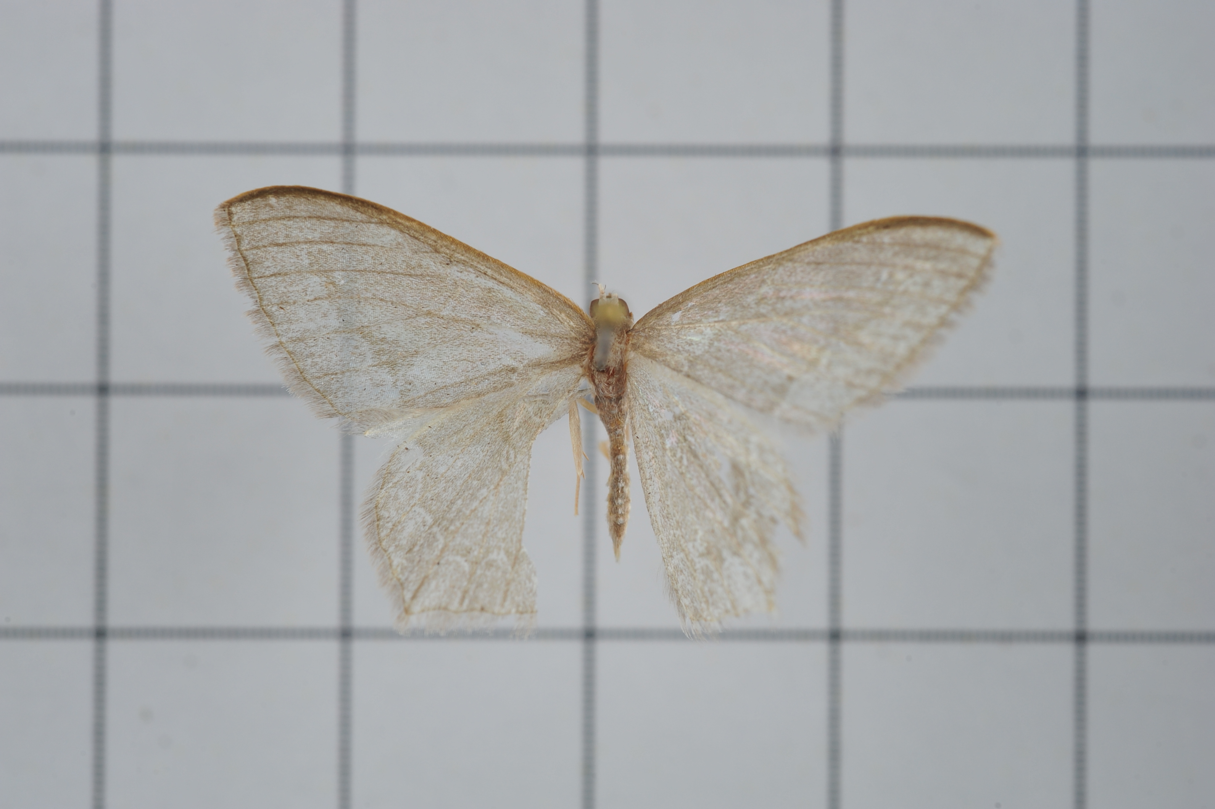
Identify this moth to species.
Jodis rantaizanensis
